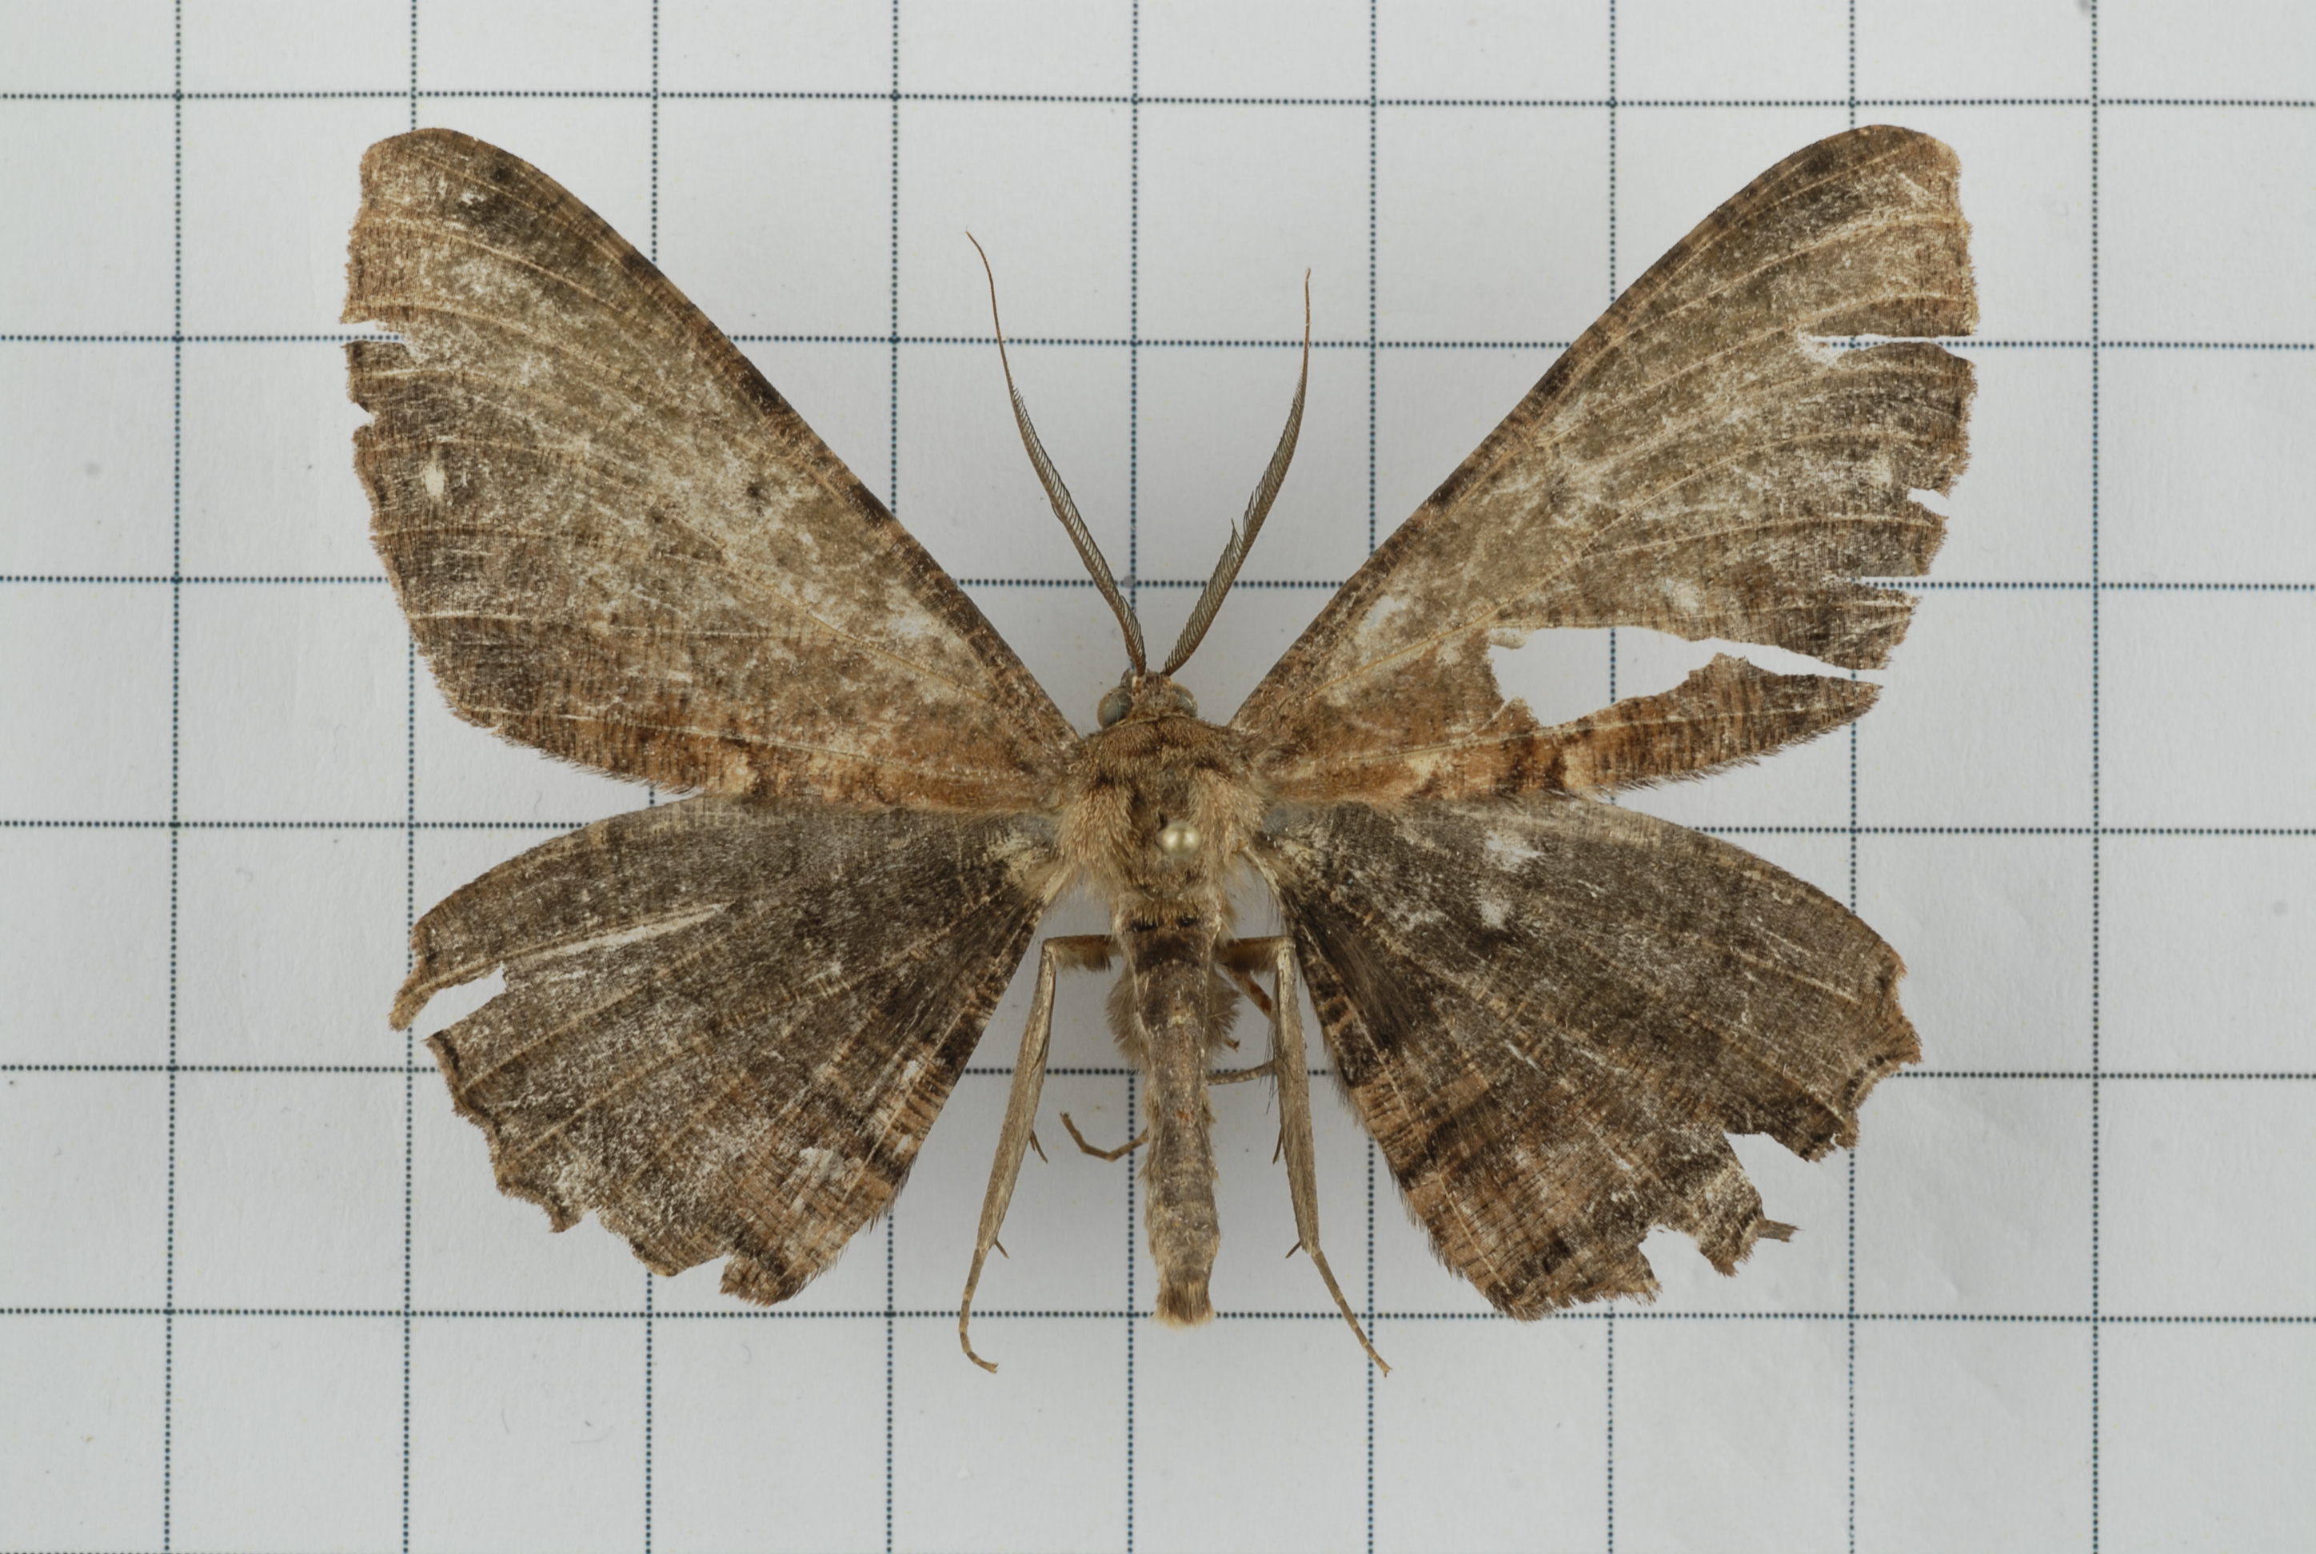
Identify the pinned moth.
Chorodna creataria
